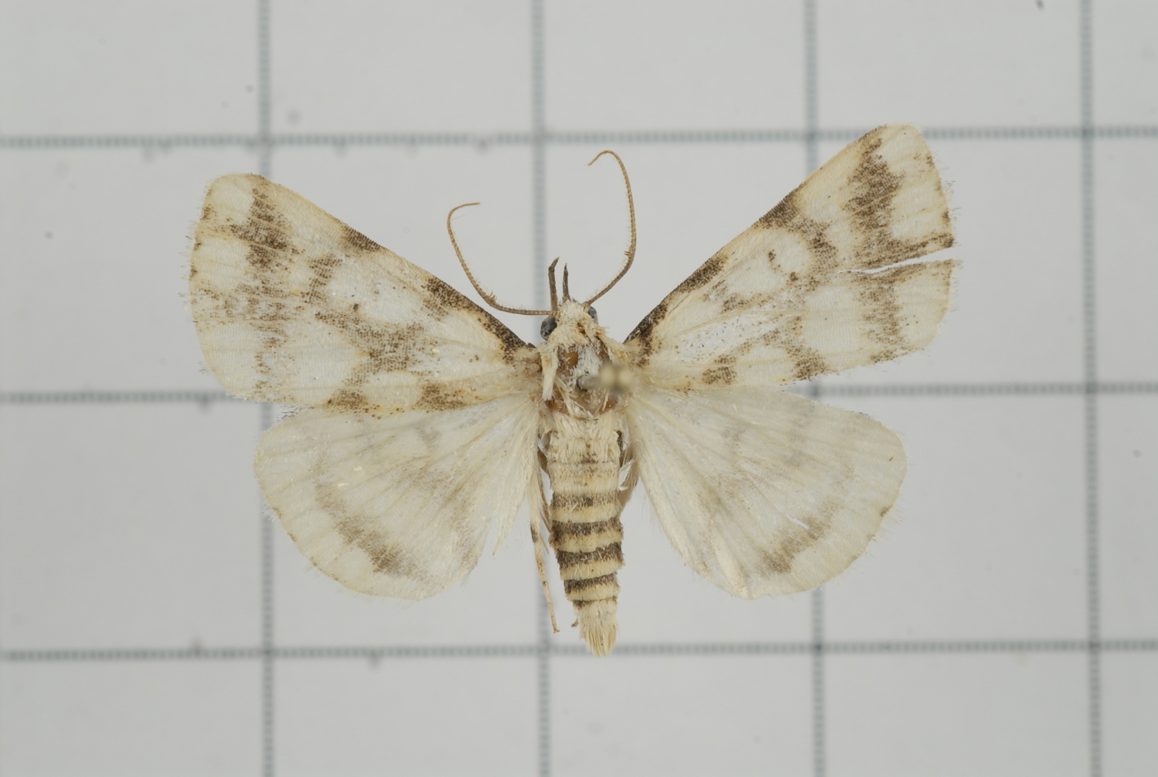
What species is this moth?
Adrapsoides reticulatis
